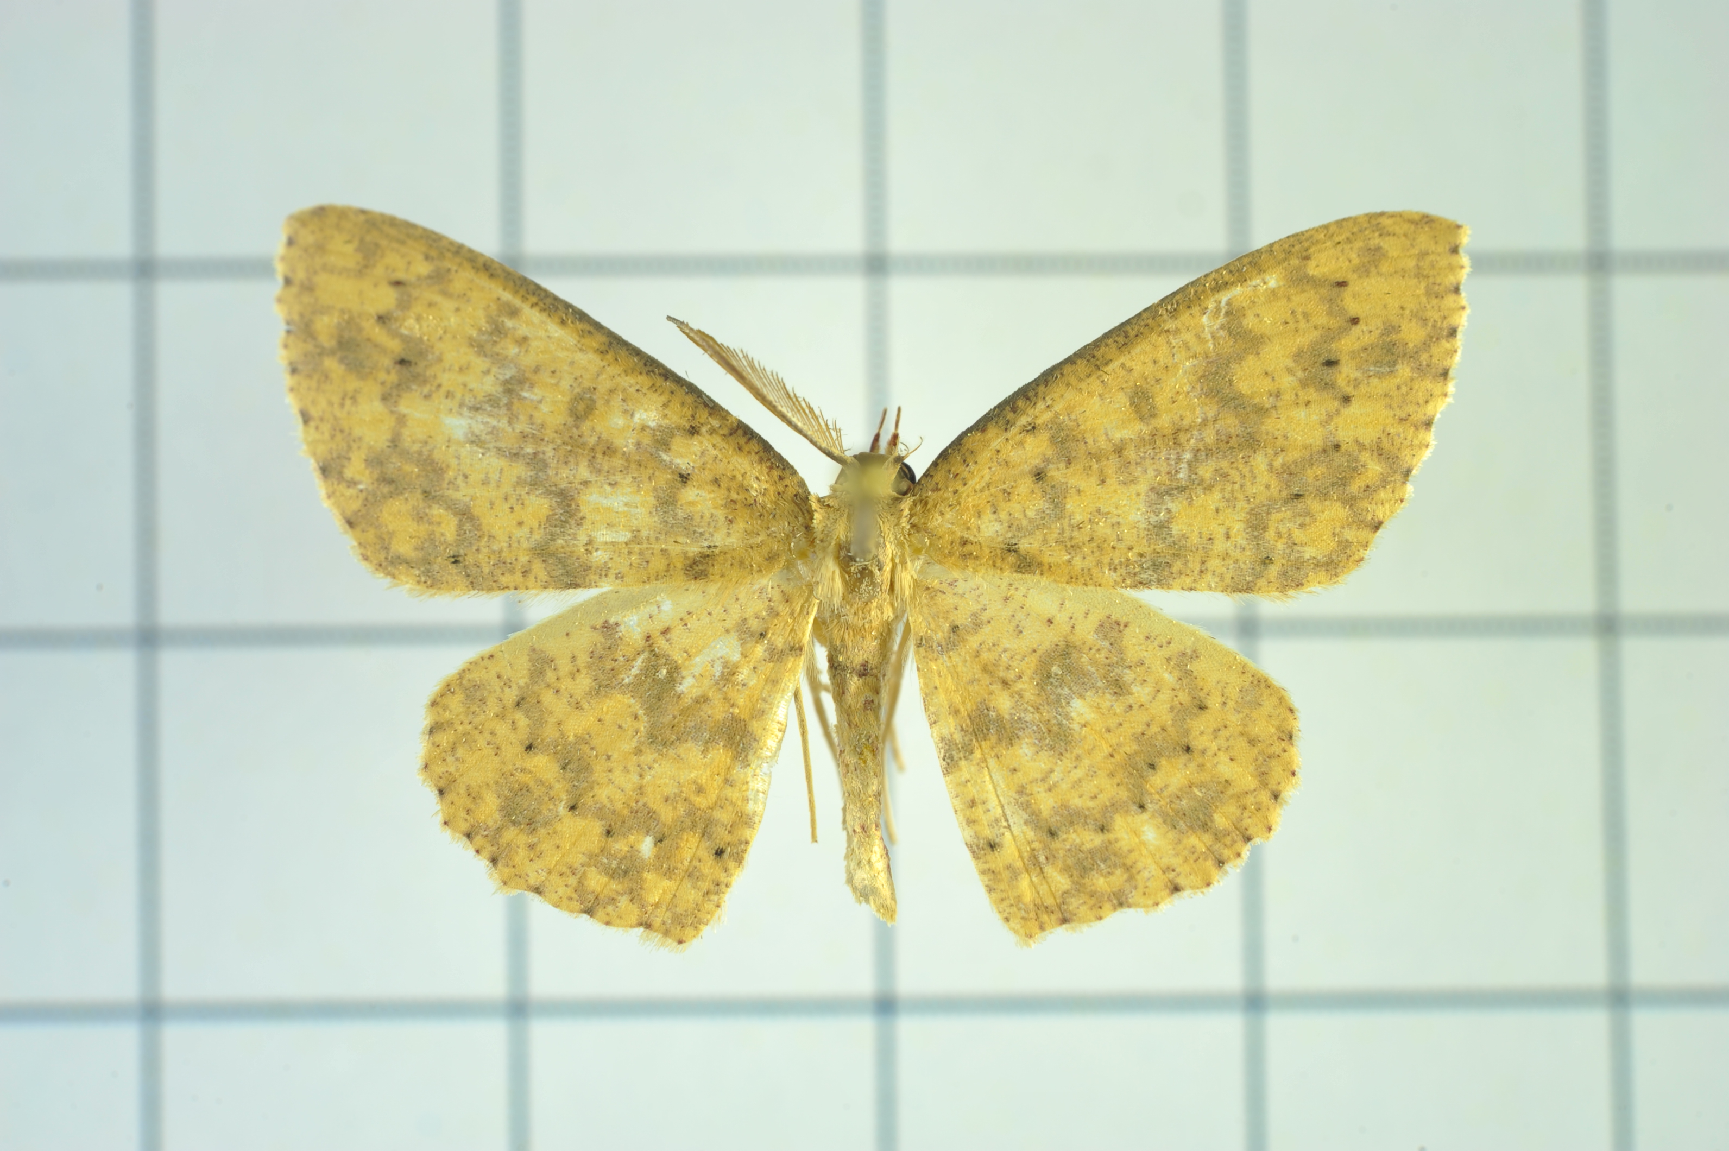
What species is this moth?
Perixera sarawackaria
